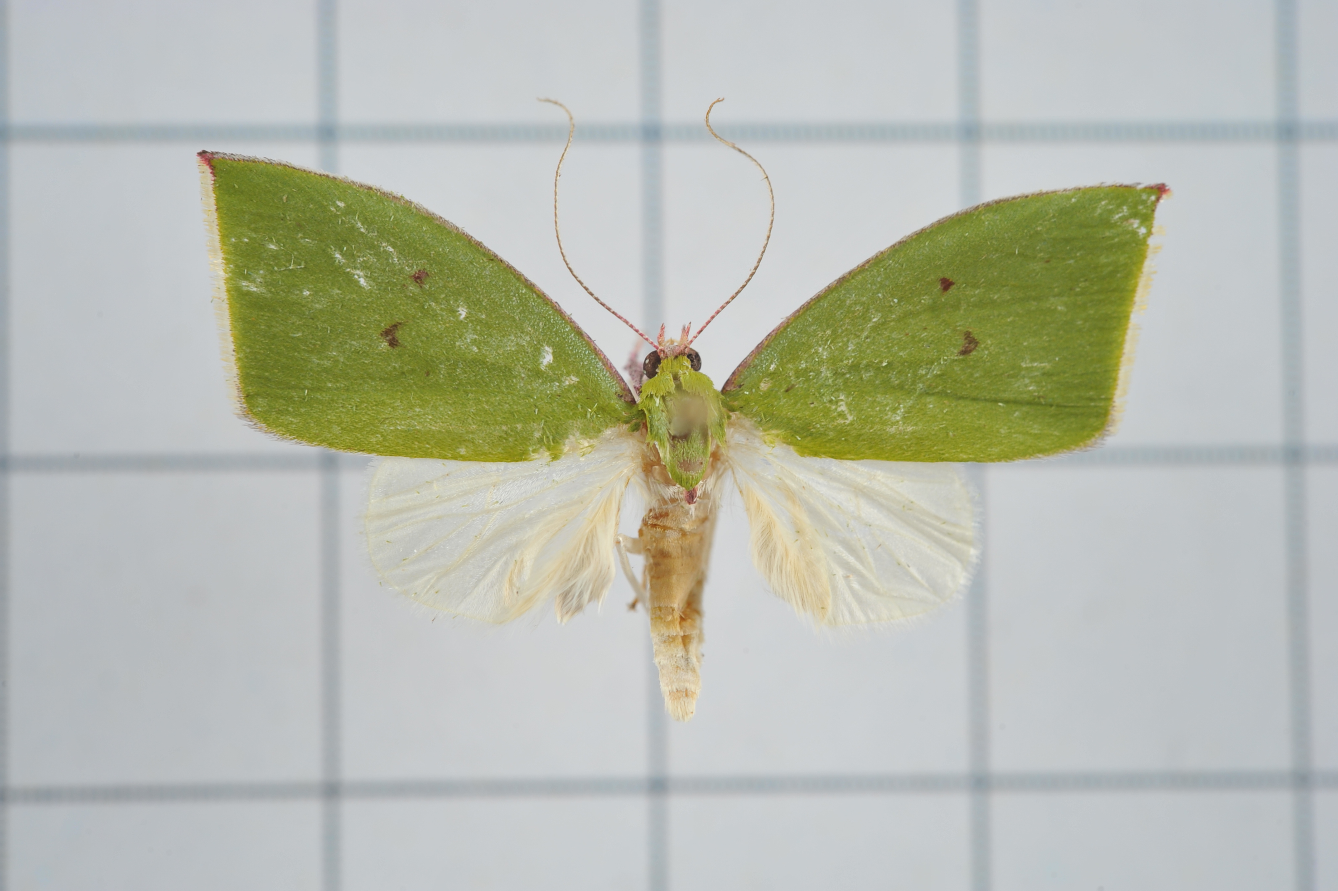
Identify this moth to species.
Tyana falcata
